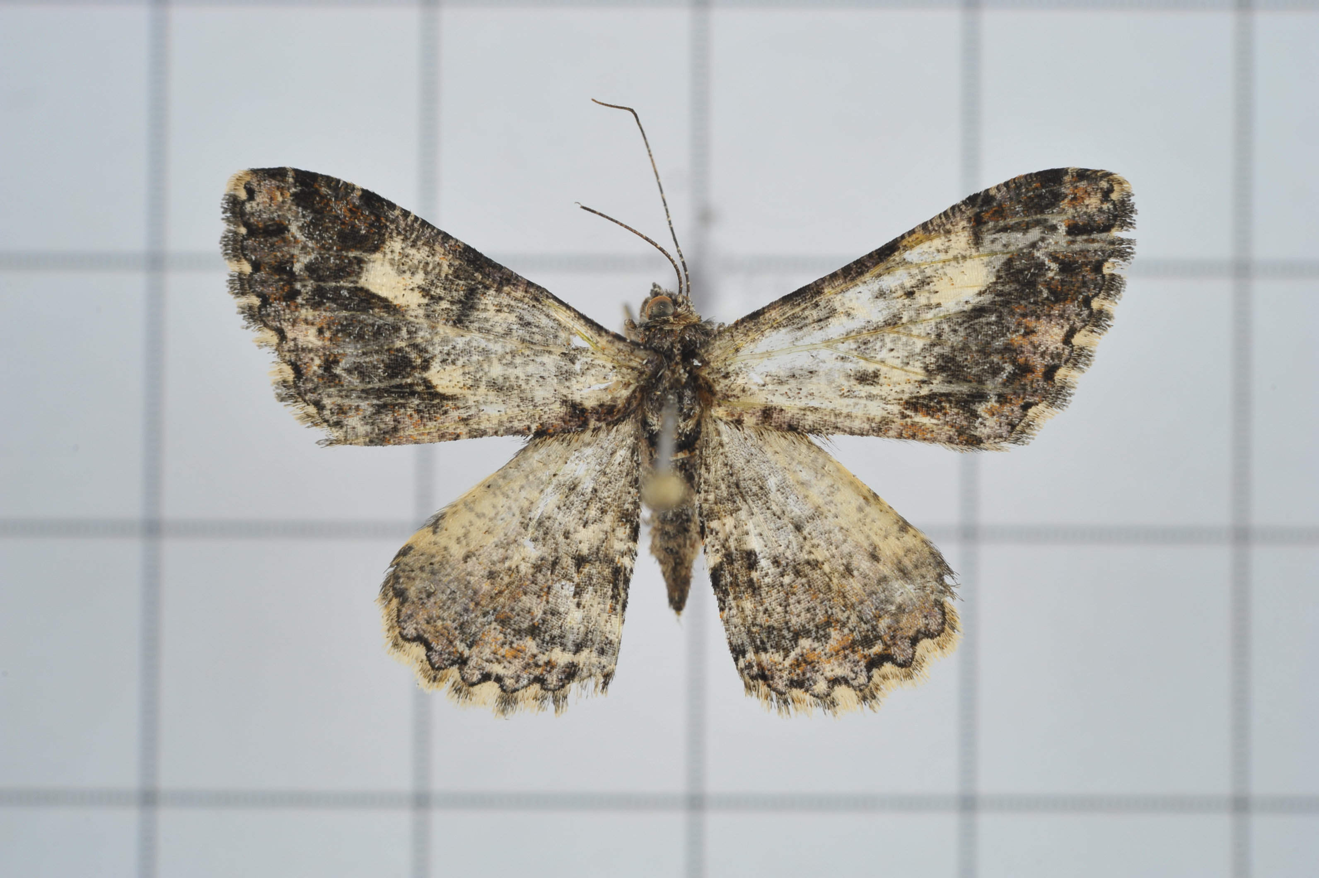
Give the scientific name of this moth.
Alcis taiwanovariegata
